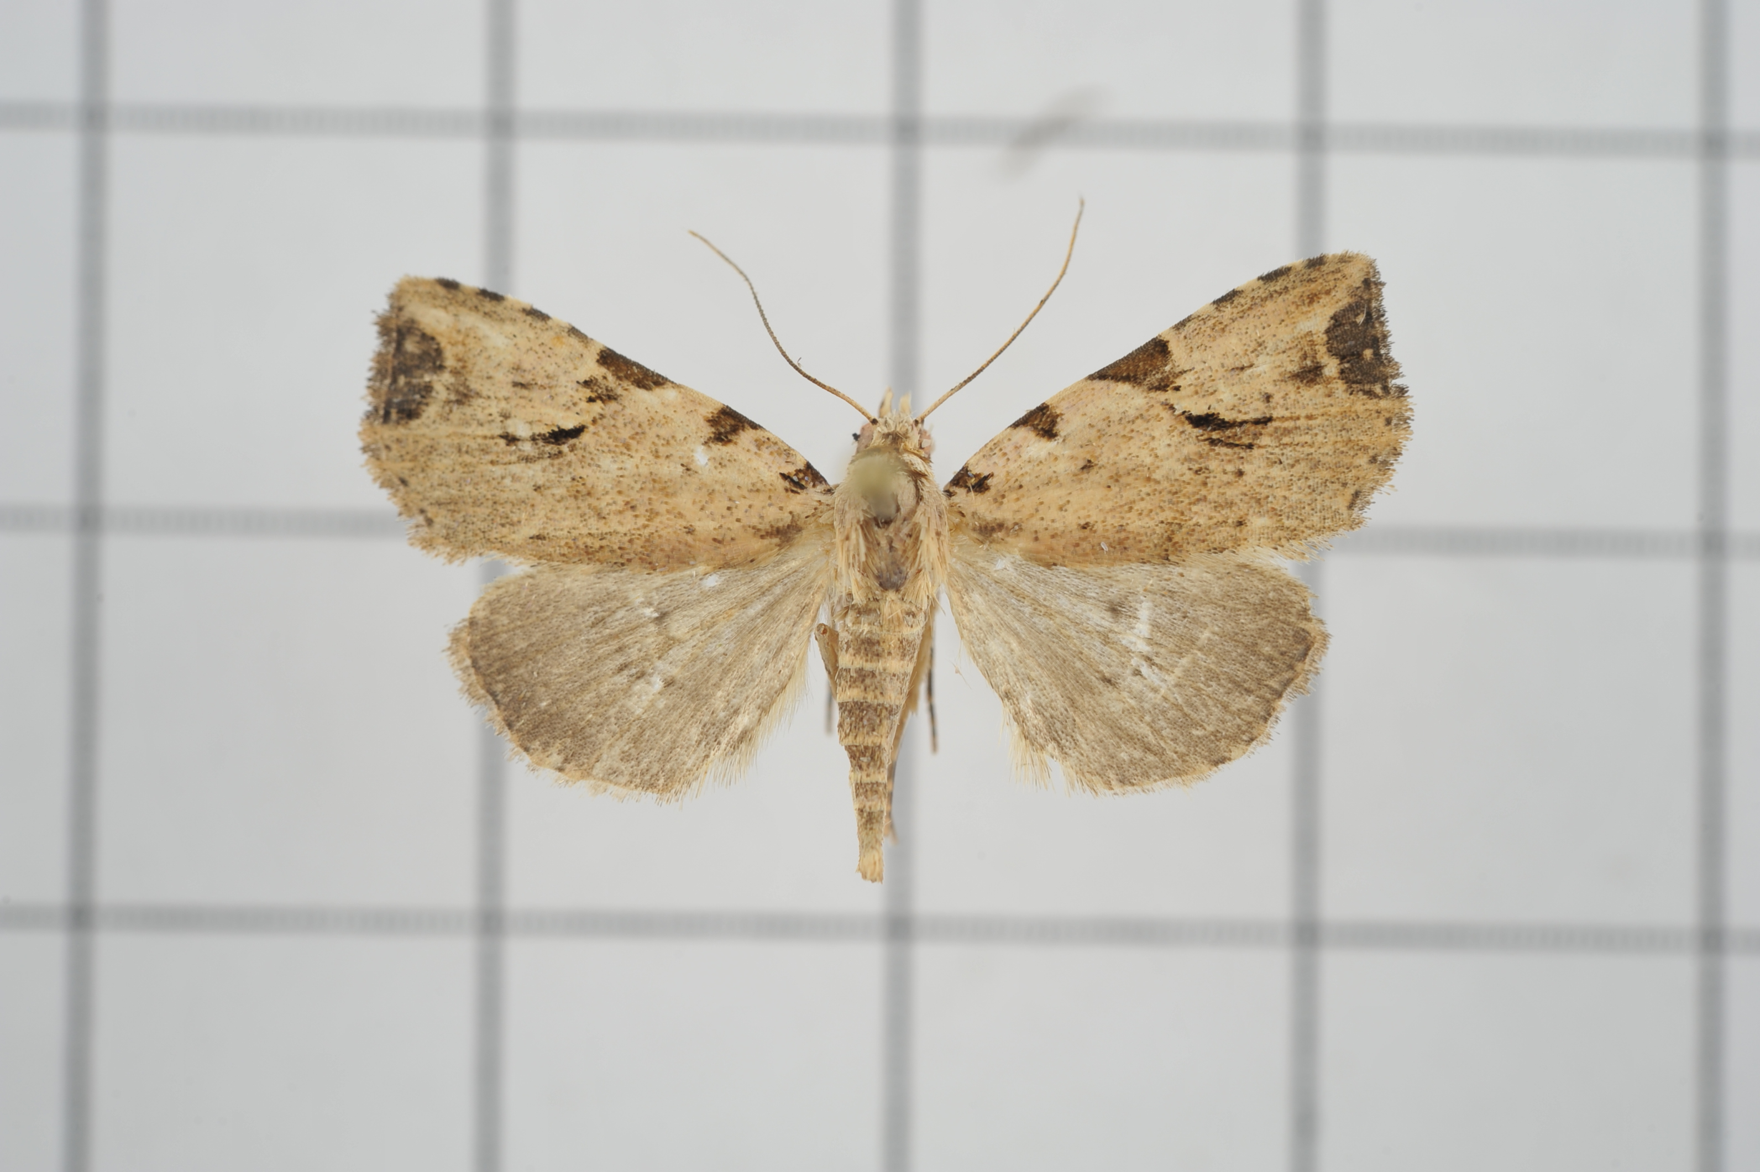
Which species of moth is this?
Oglasa costimacula
